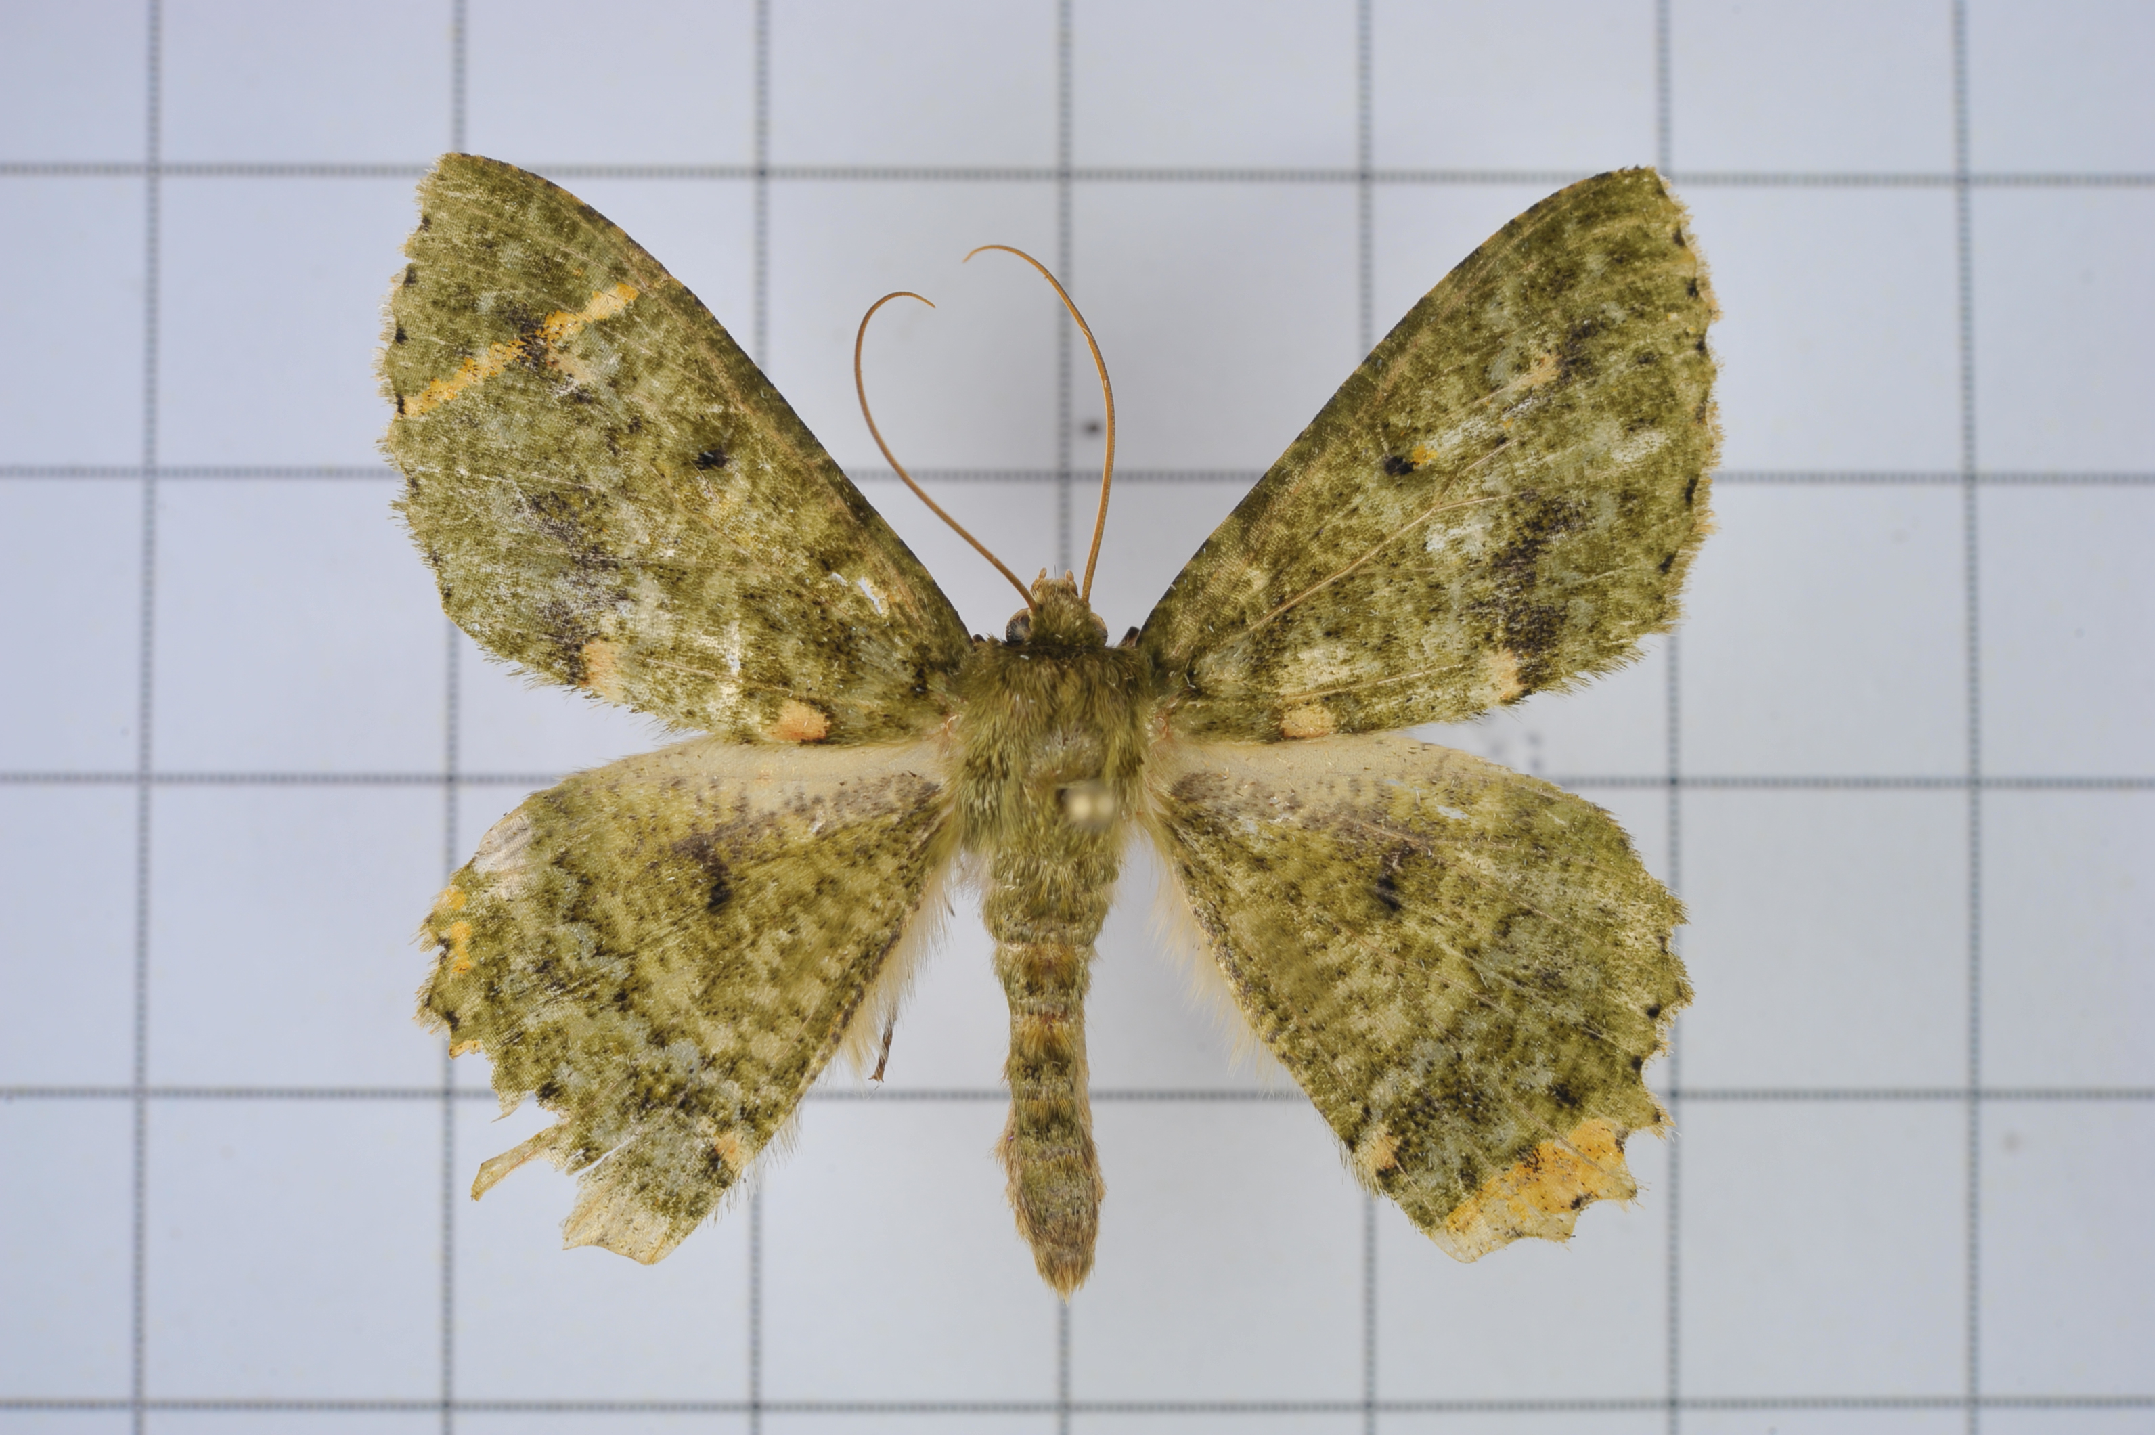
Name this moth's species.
Herochroma ochreipicta
